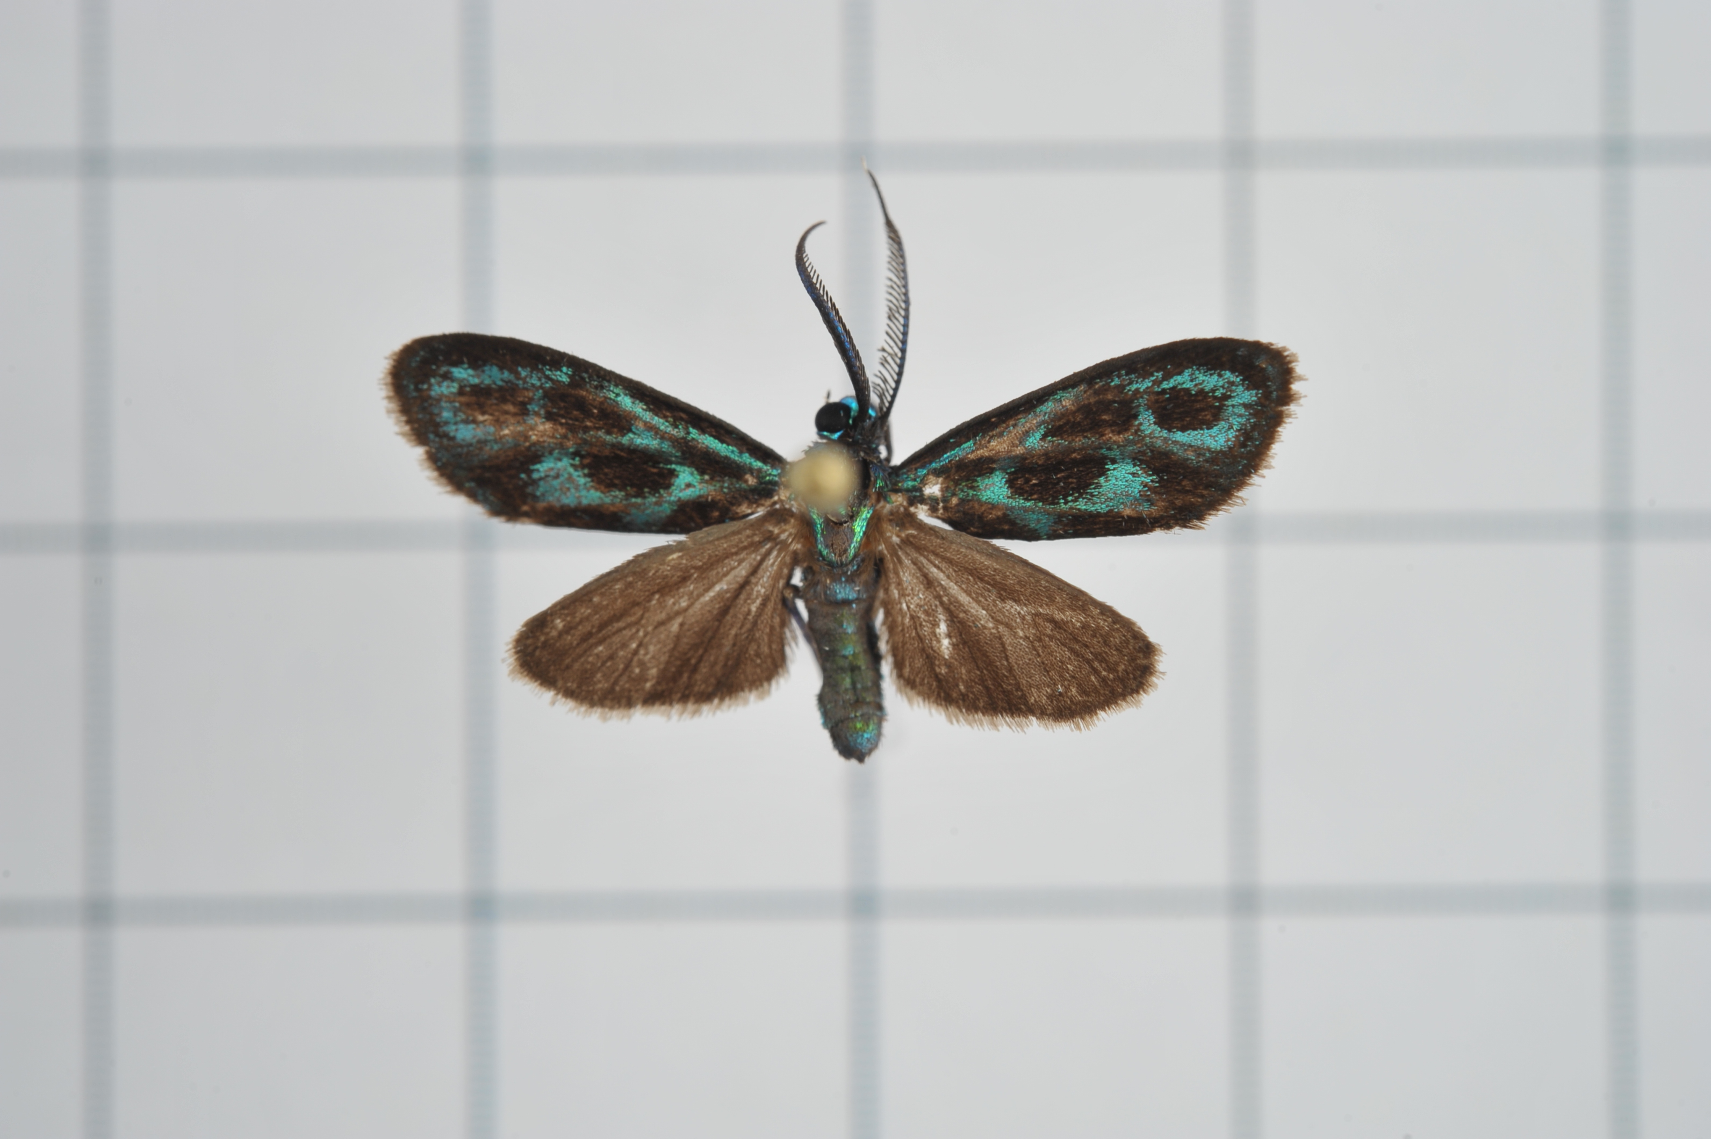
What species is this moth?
Clelea formosana simplicior
